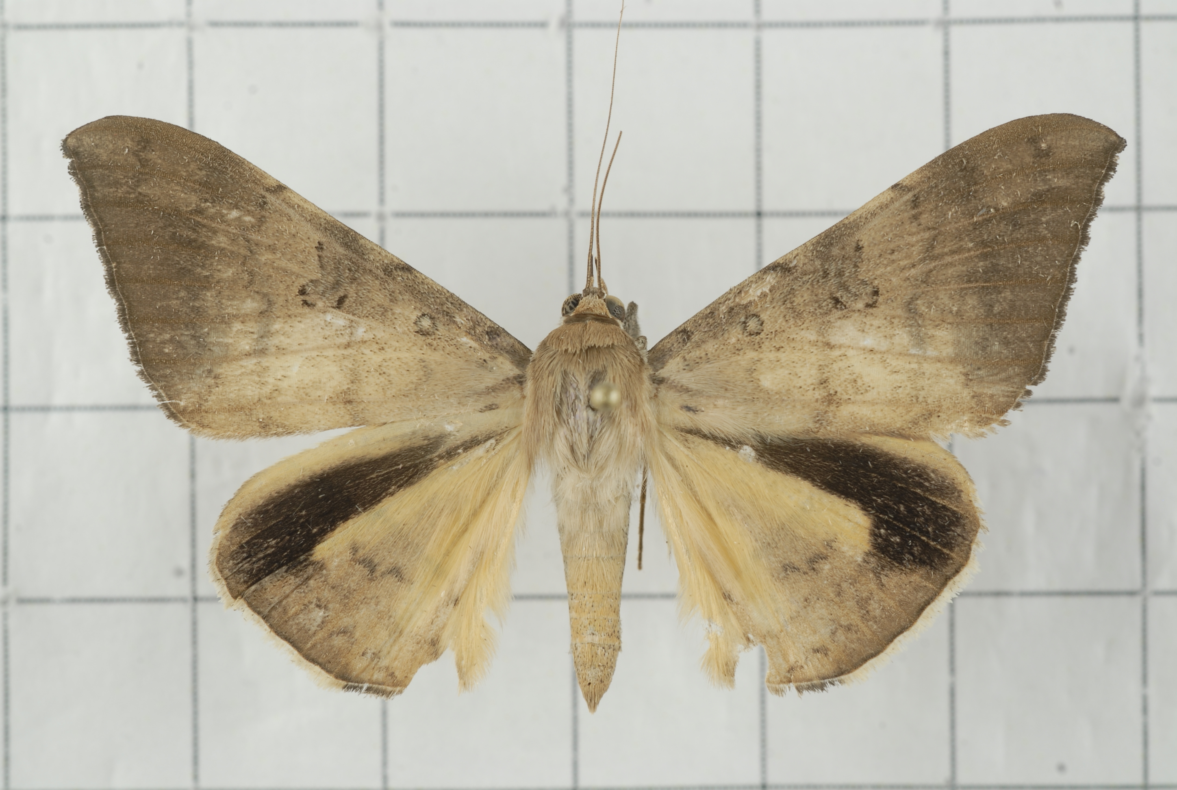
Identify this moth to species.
Oxyodes scrobiculata
